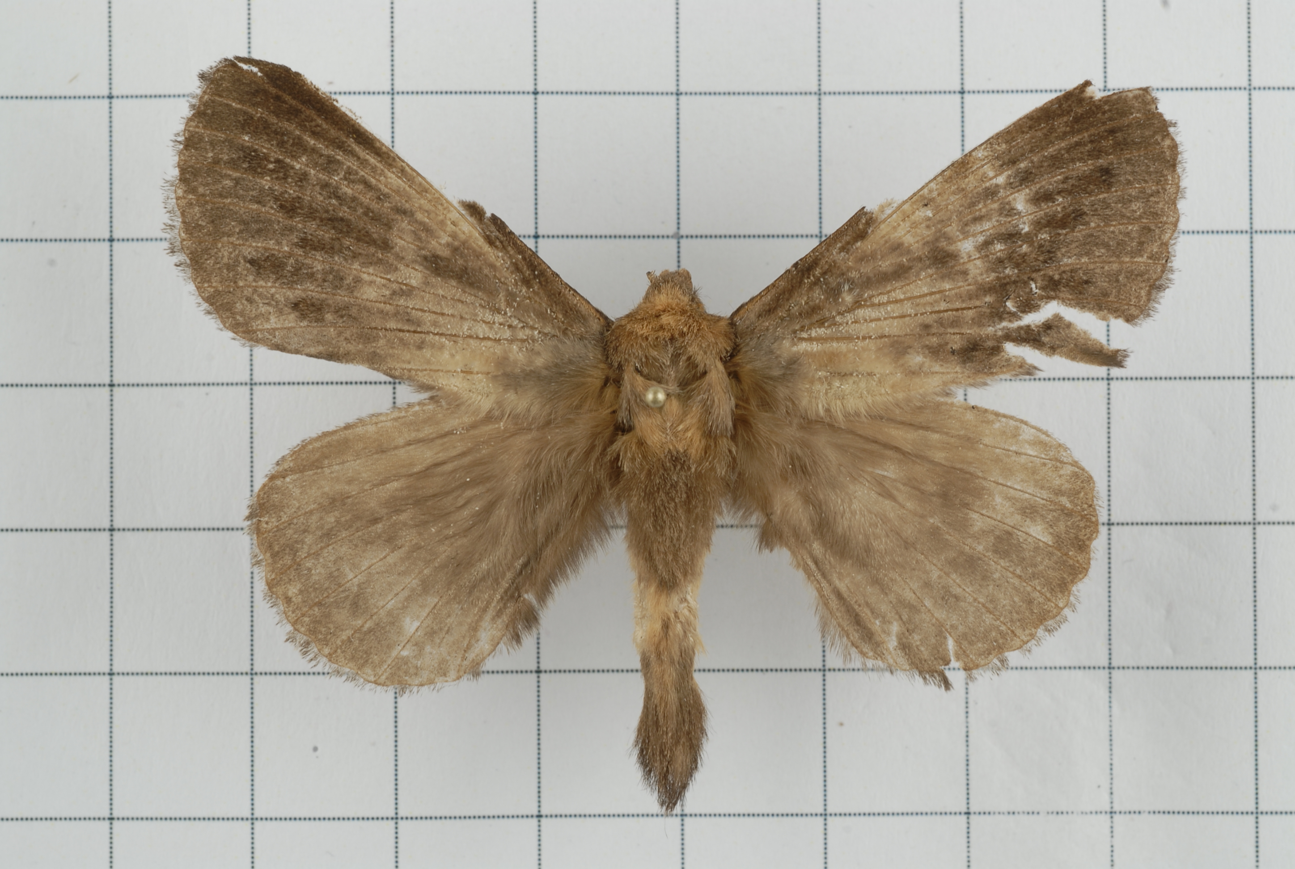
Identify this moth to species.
Kunugia undans metanastroides
